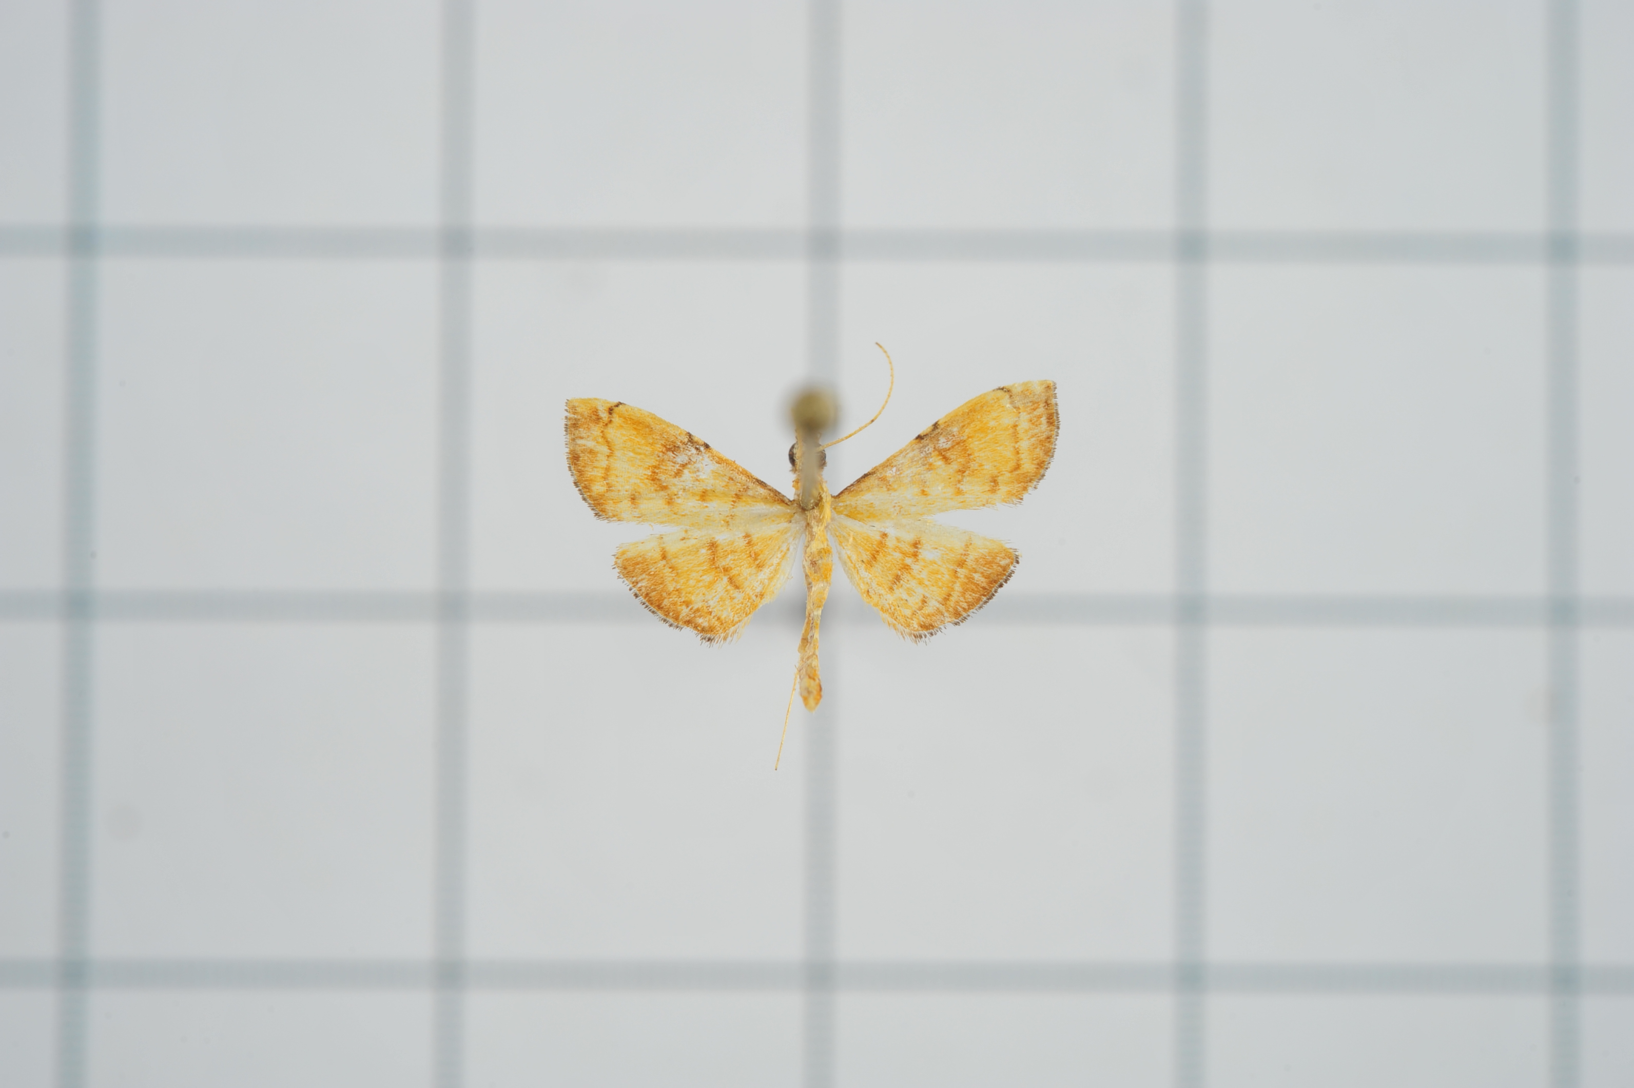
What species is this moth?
Mabra nigriscripta
